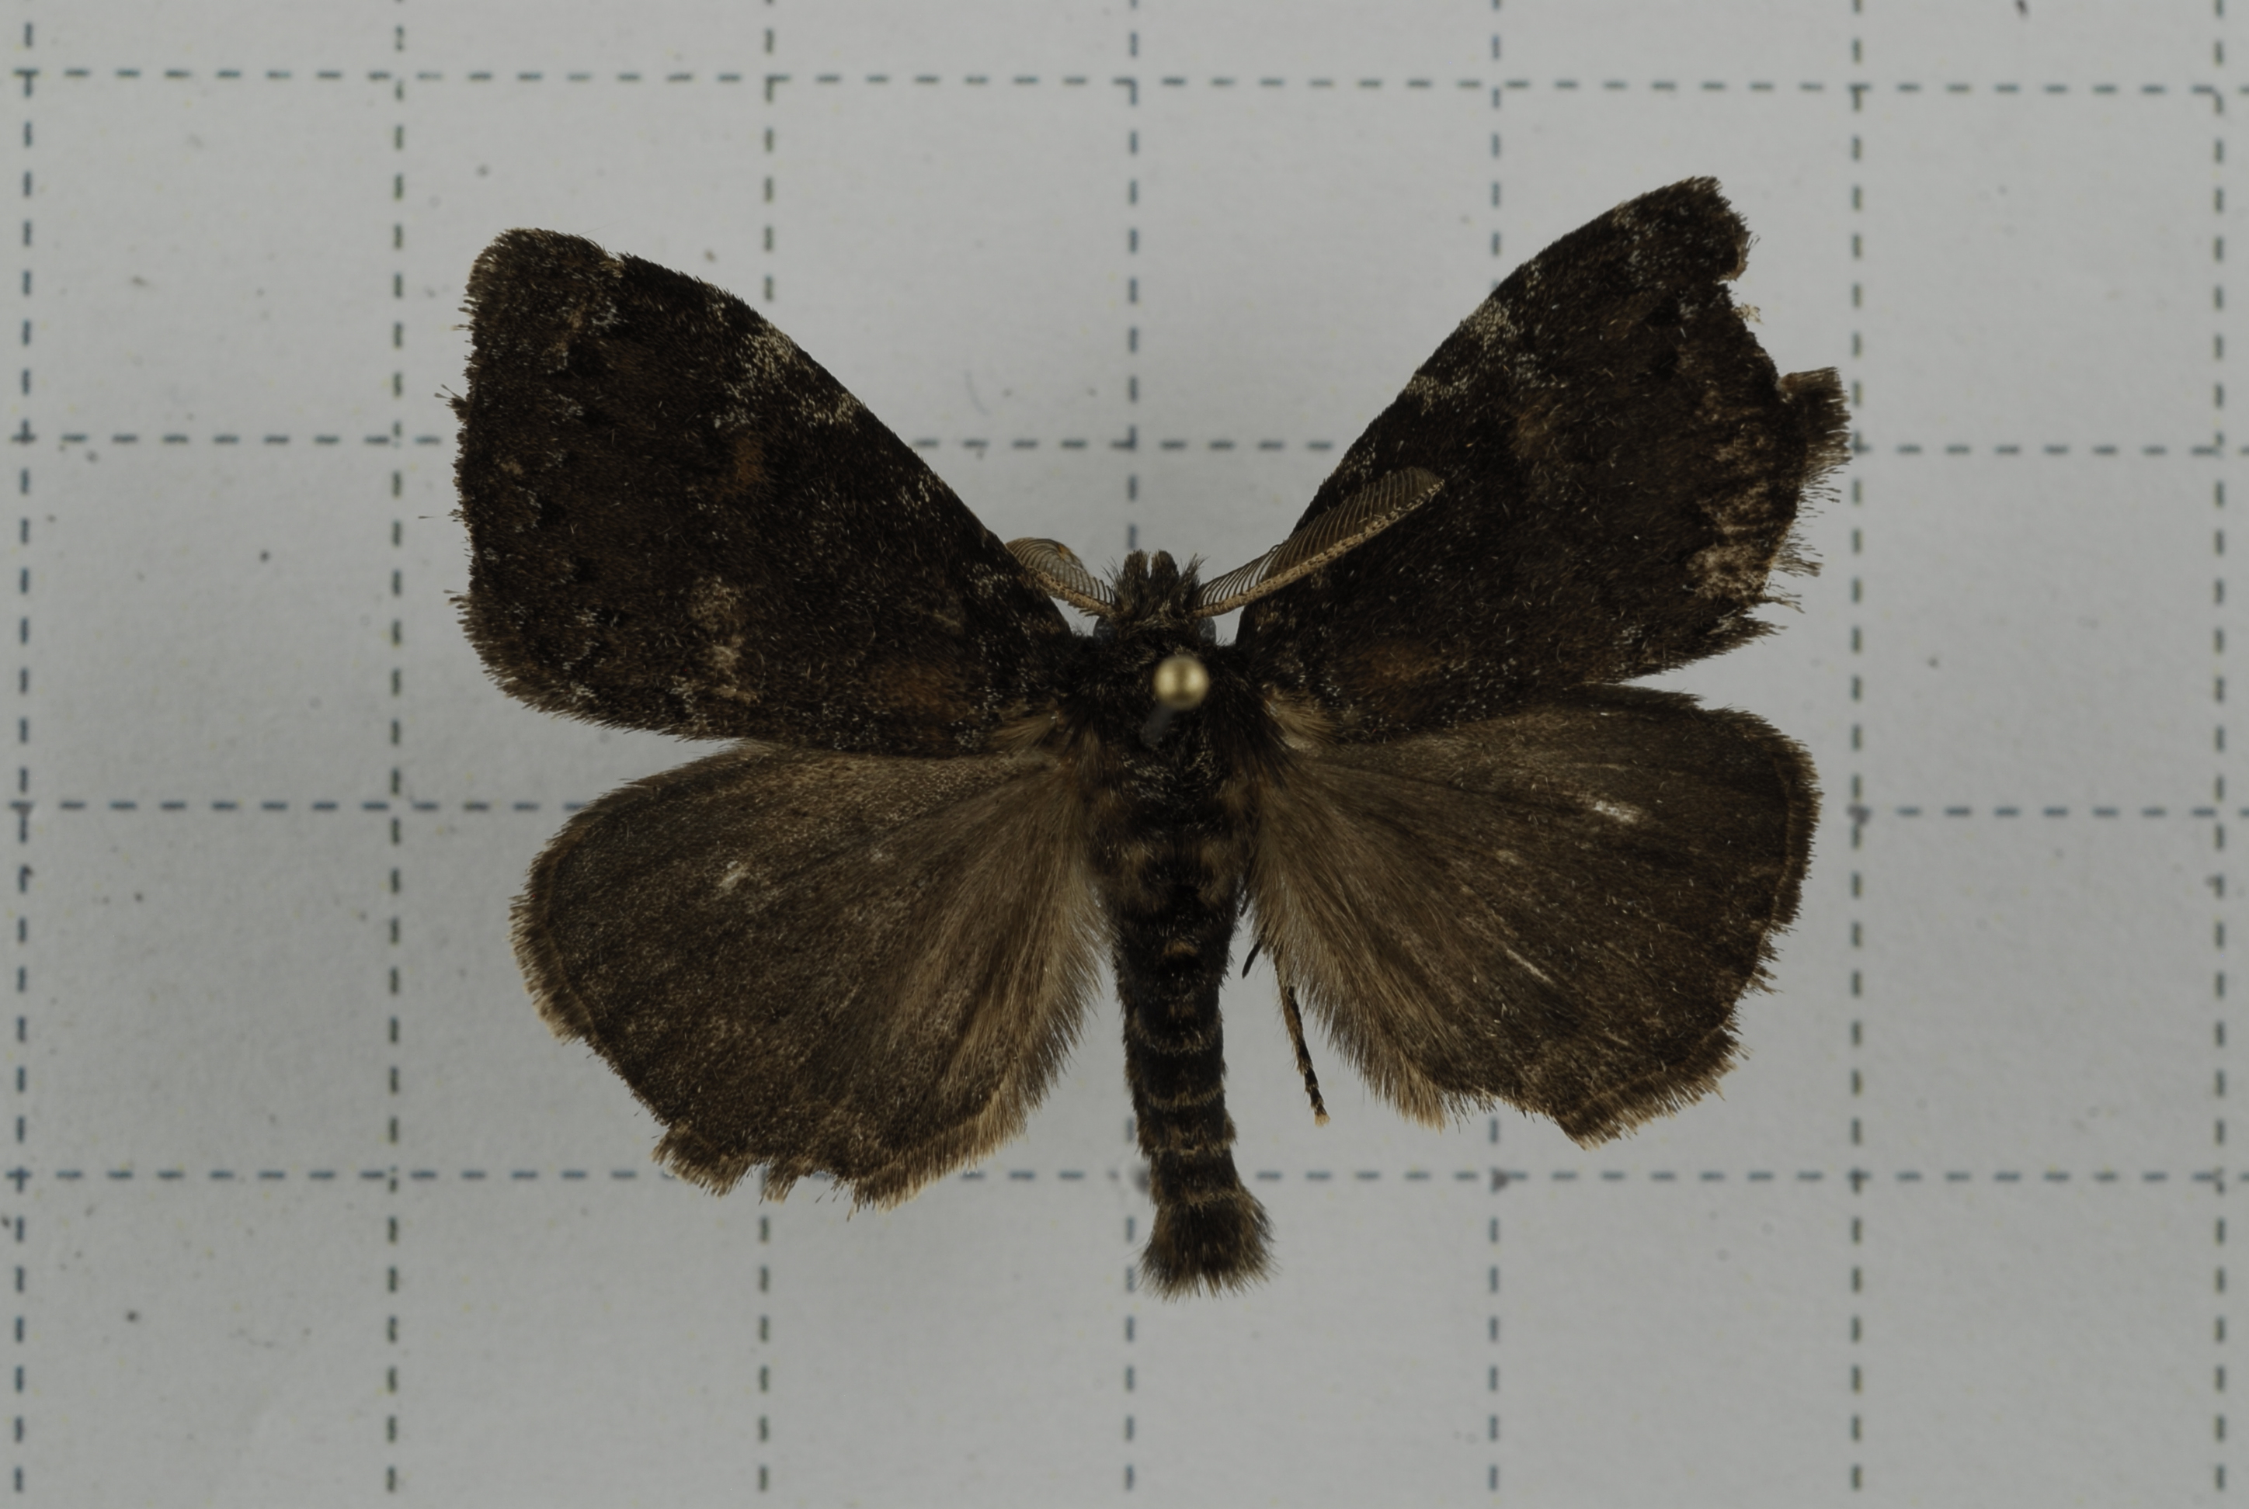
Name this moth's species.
Ilema kosemponica
